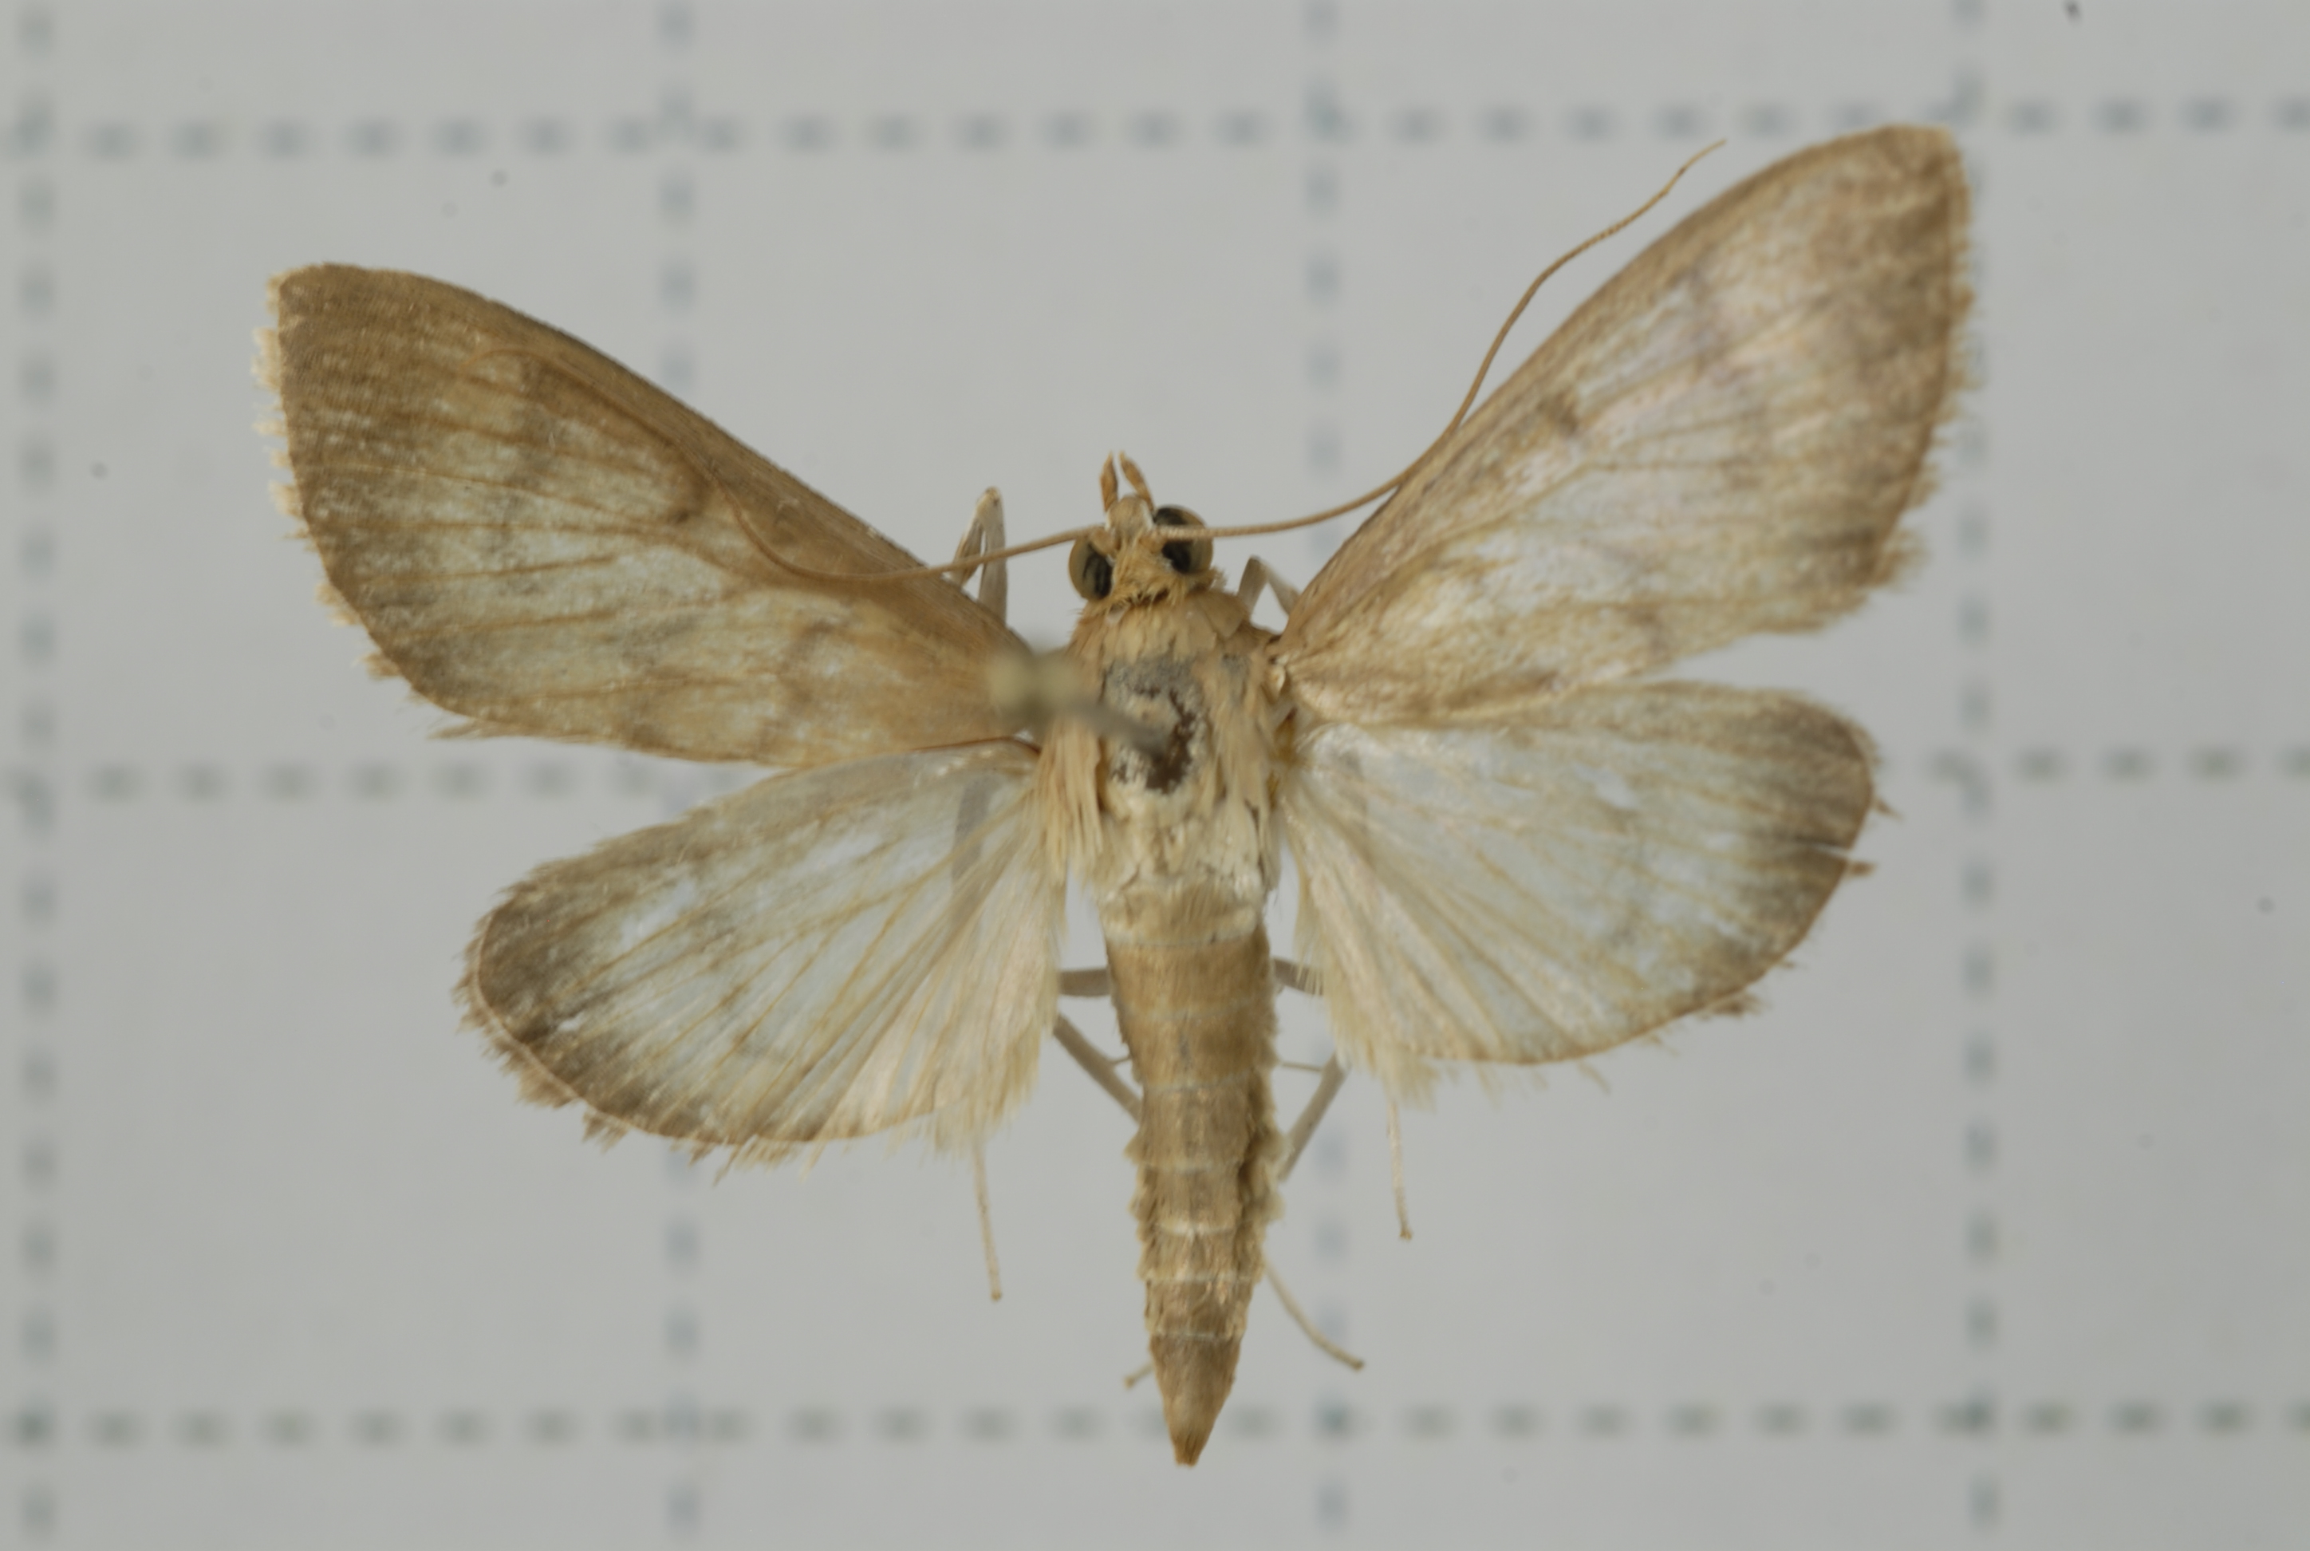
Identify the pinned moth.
Crypsiptya coclesalis
